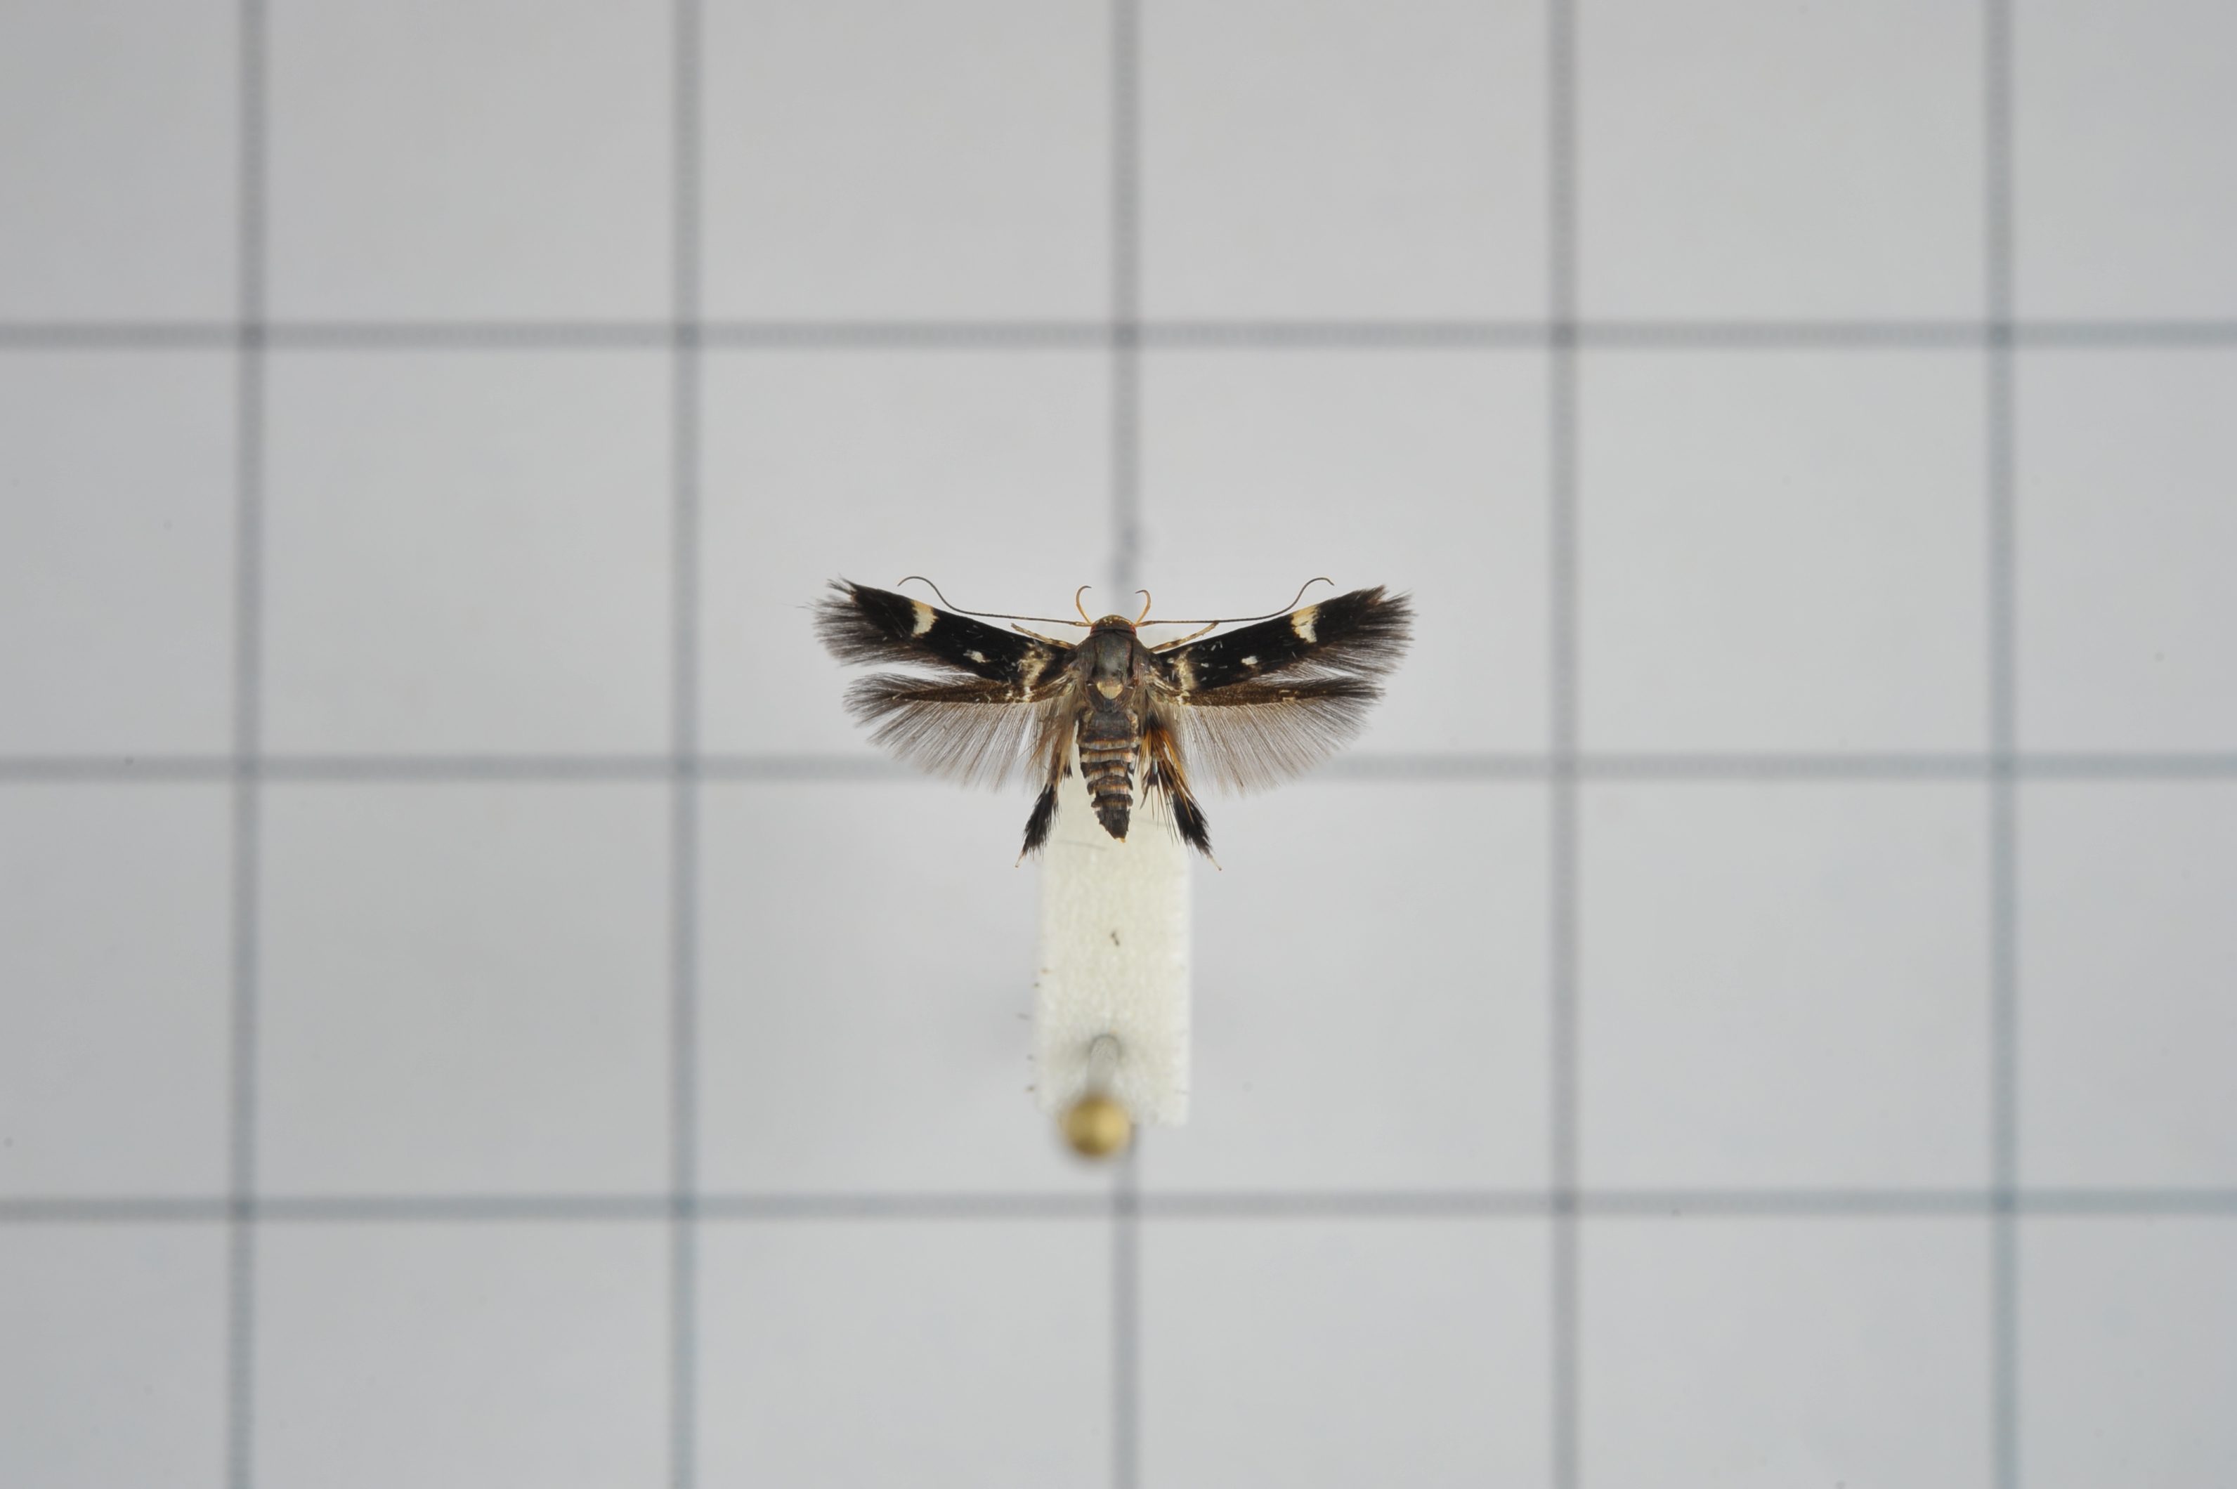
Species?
Atrijuglans aristata
